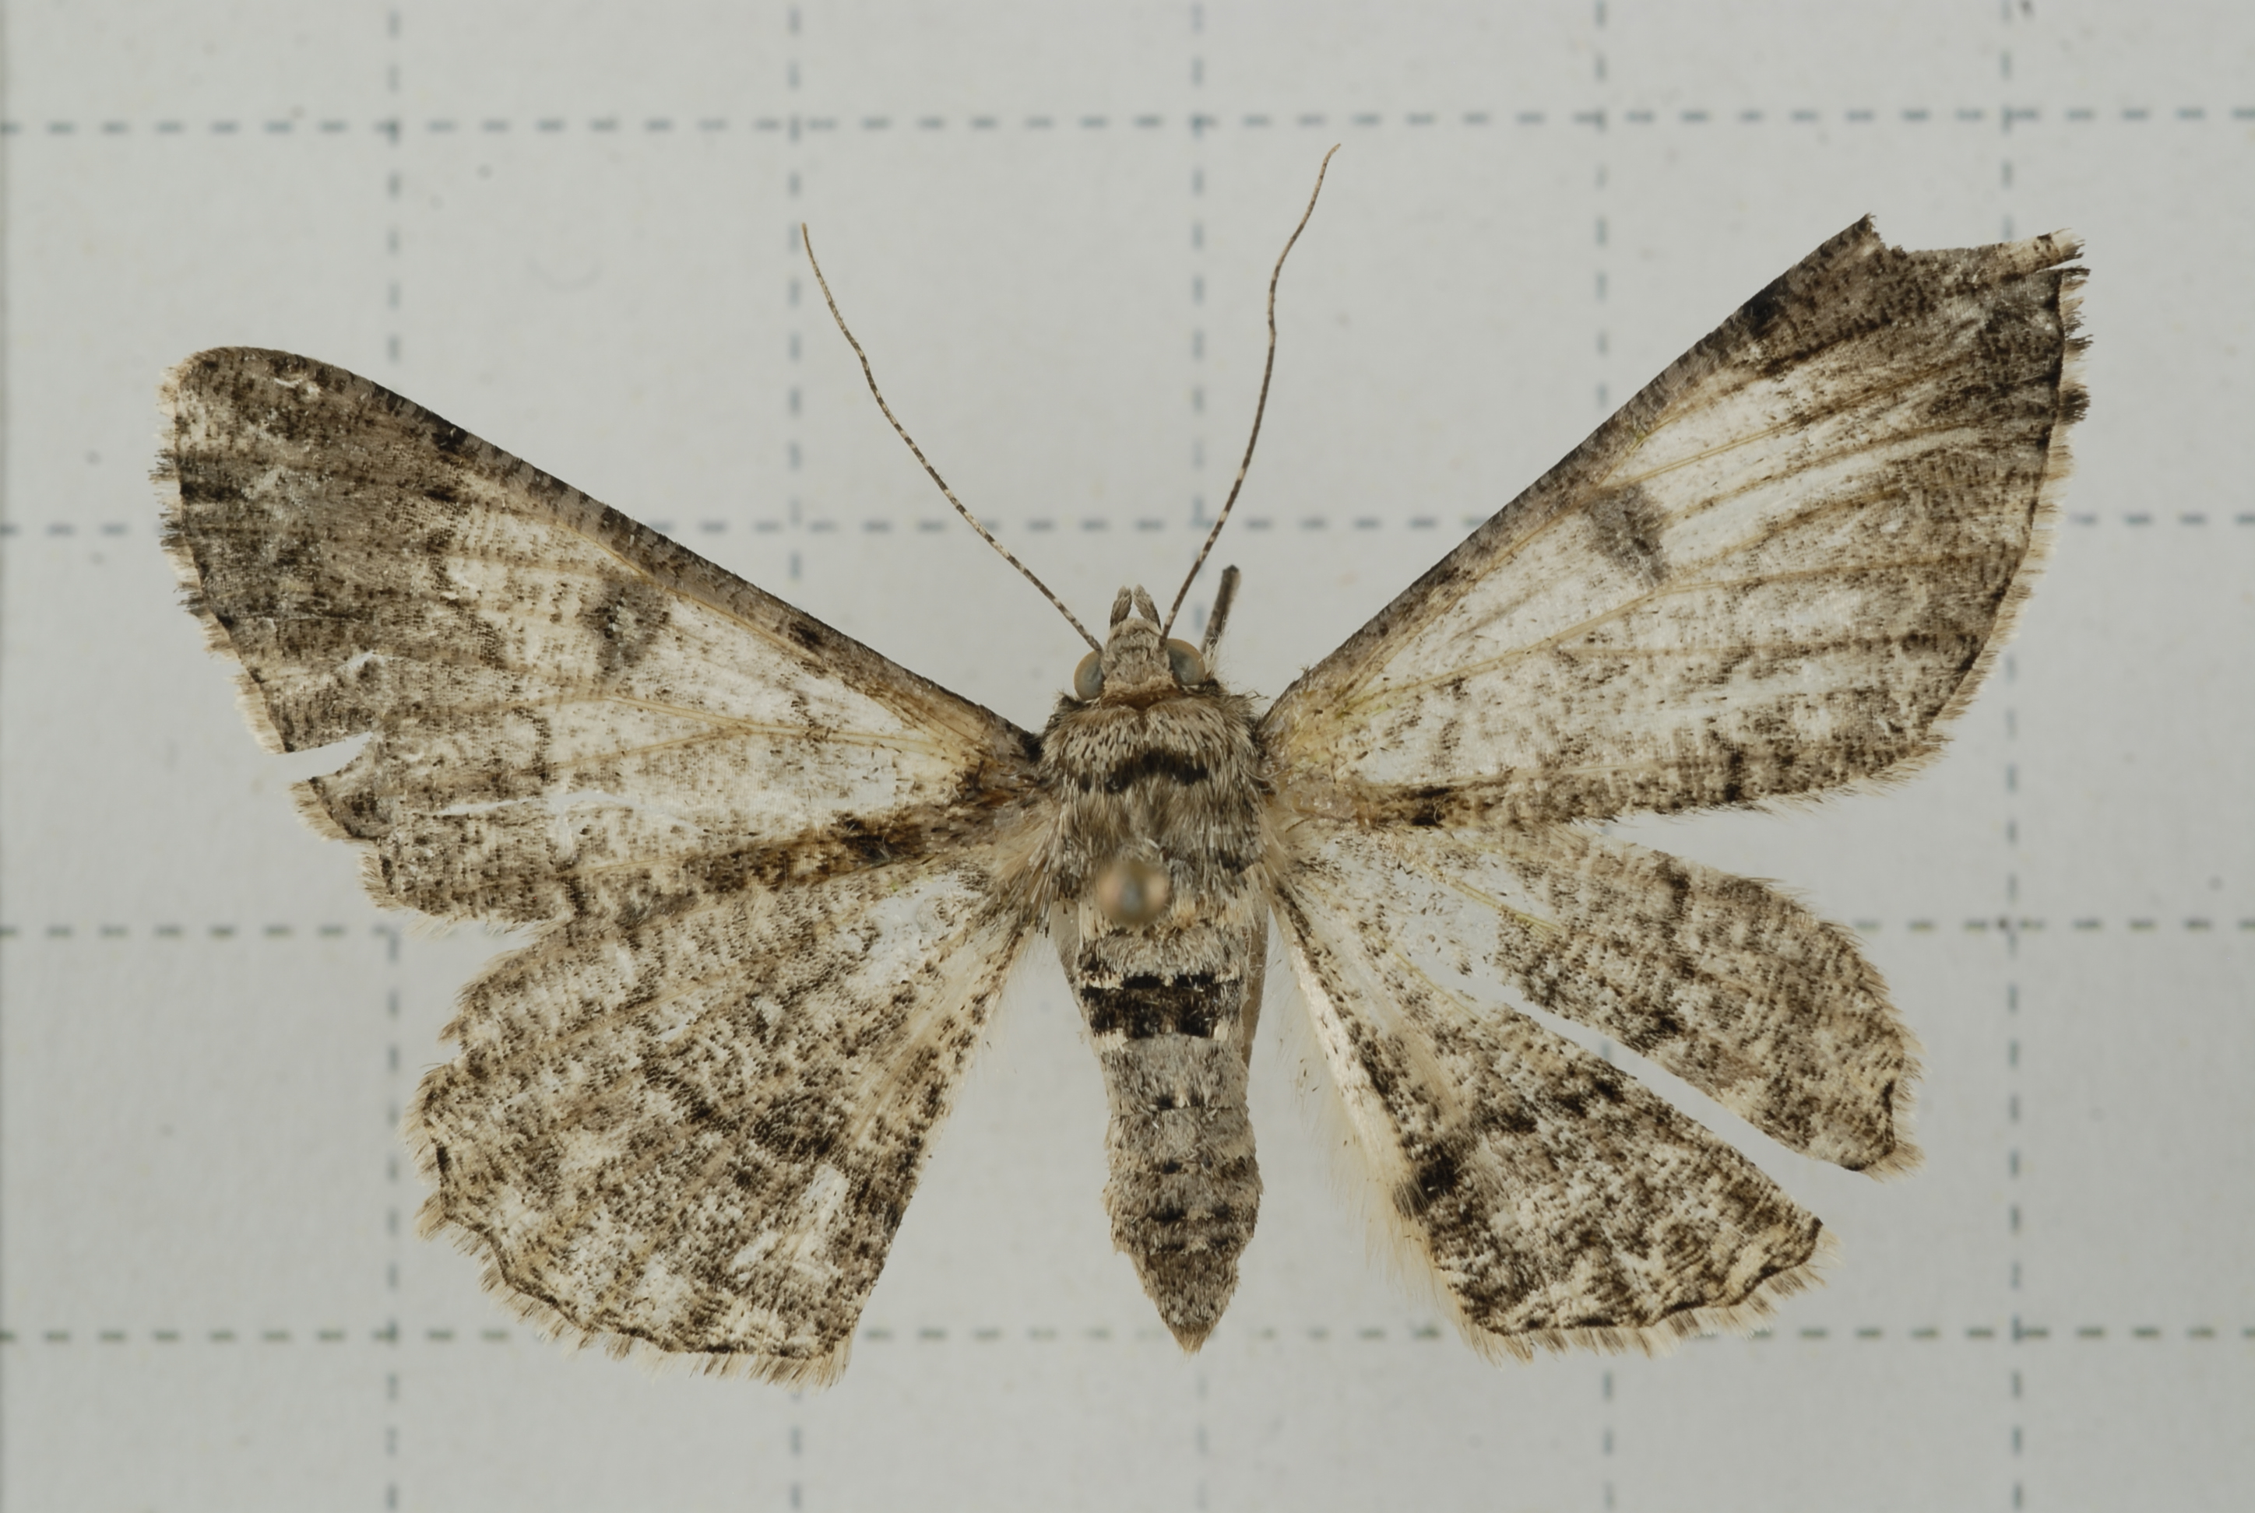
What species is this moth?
Cleora fraterna
